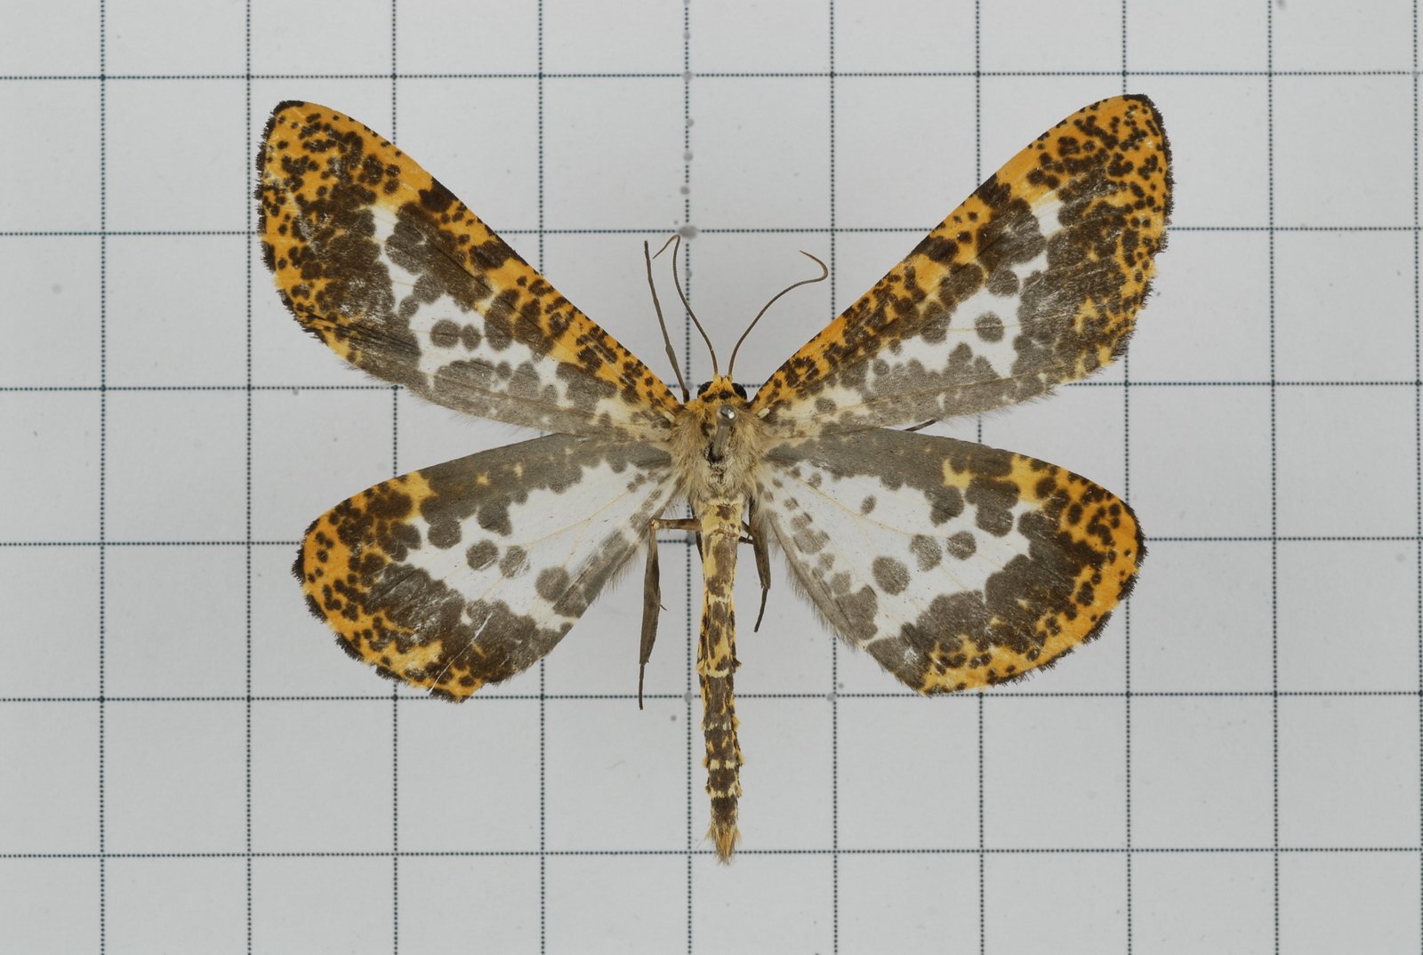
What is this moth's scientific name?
Epobeidia lucifera extranigricans
